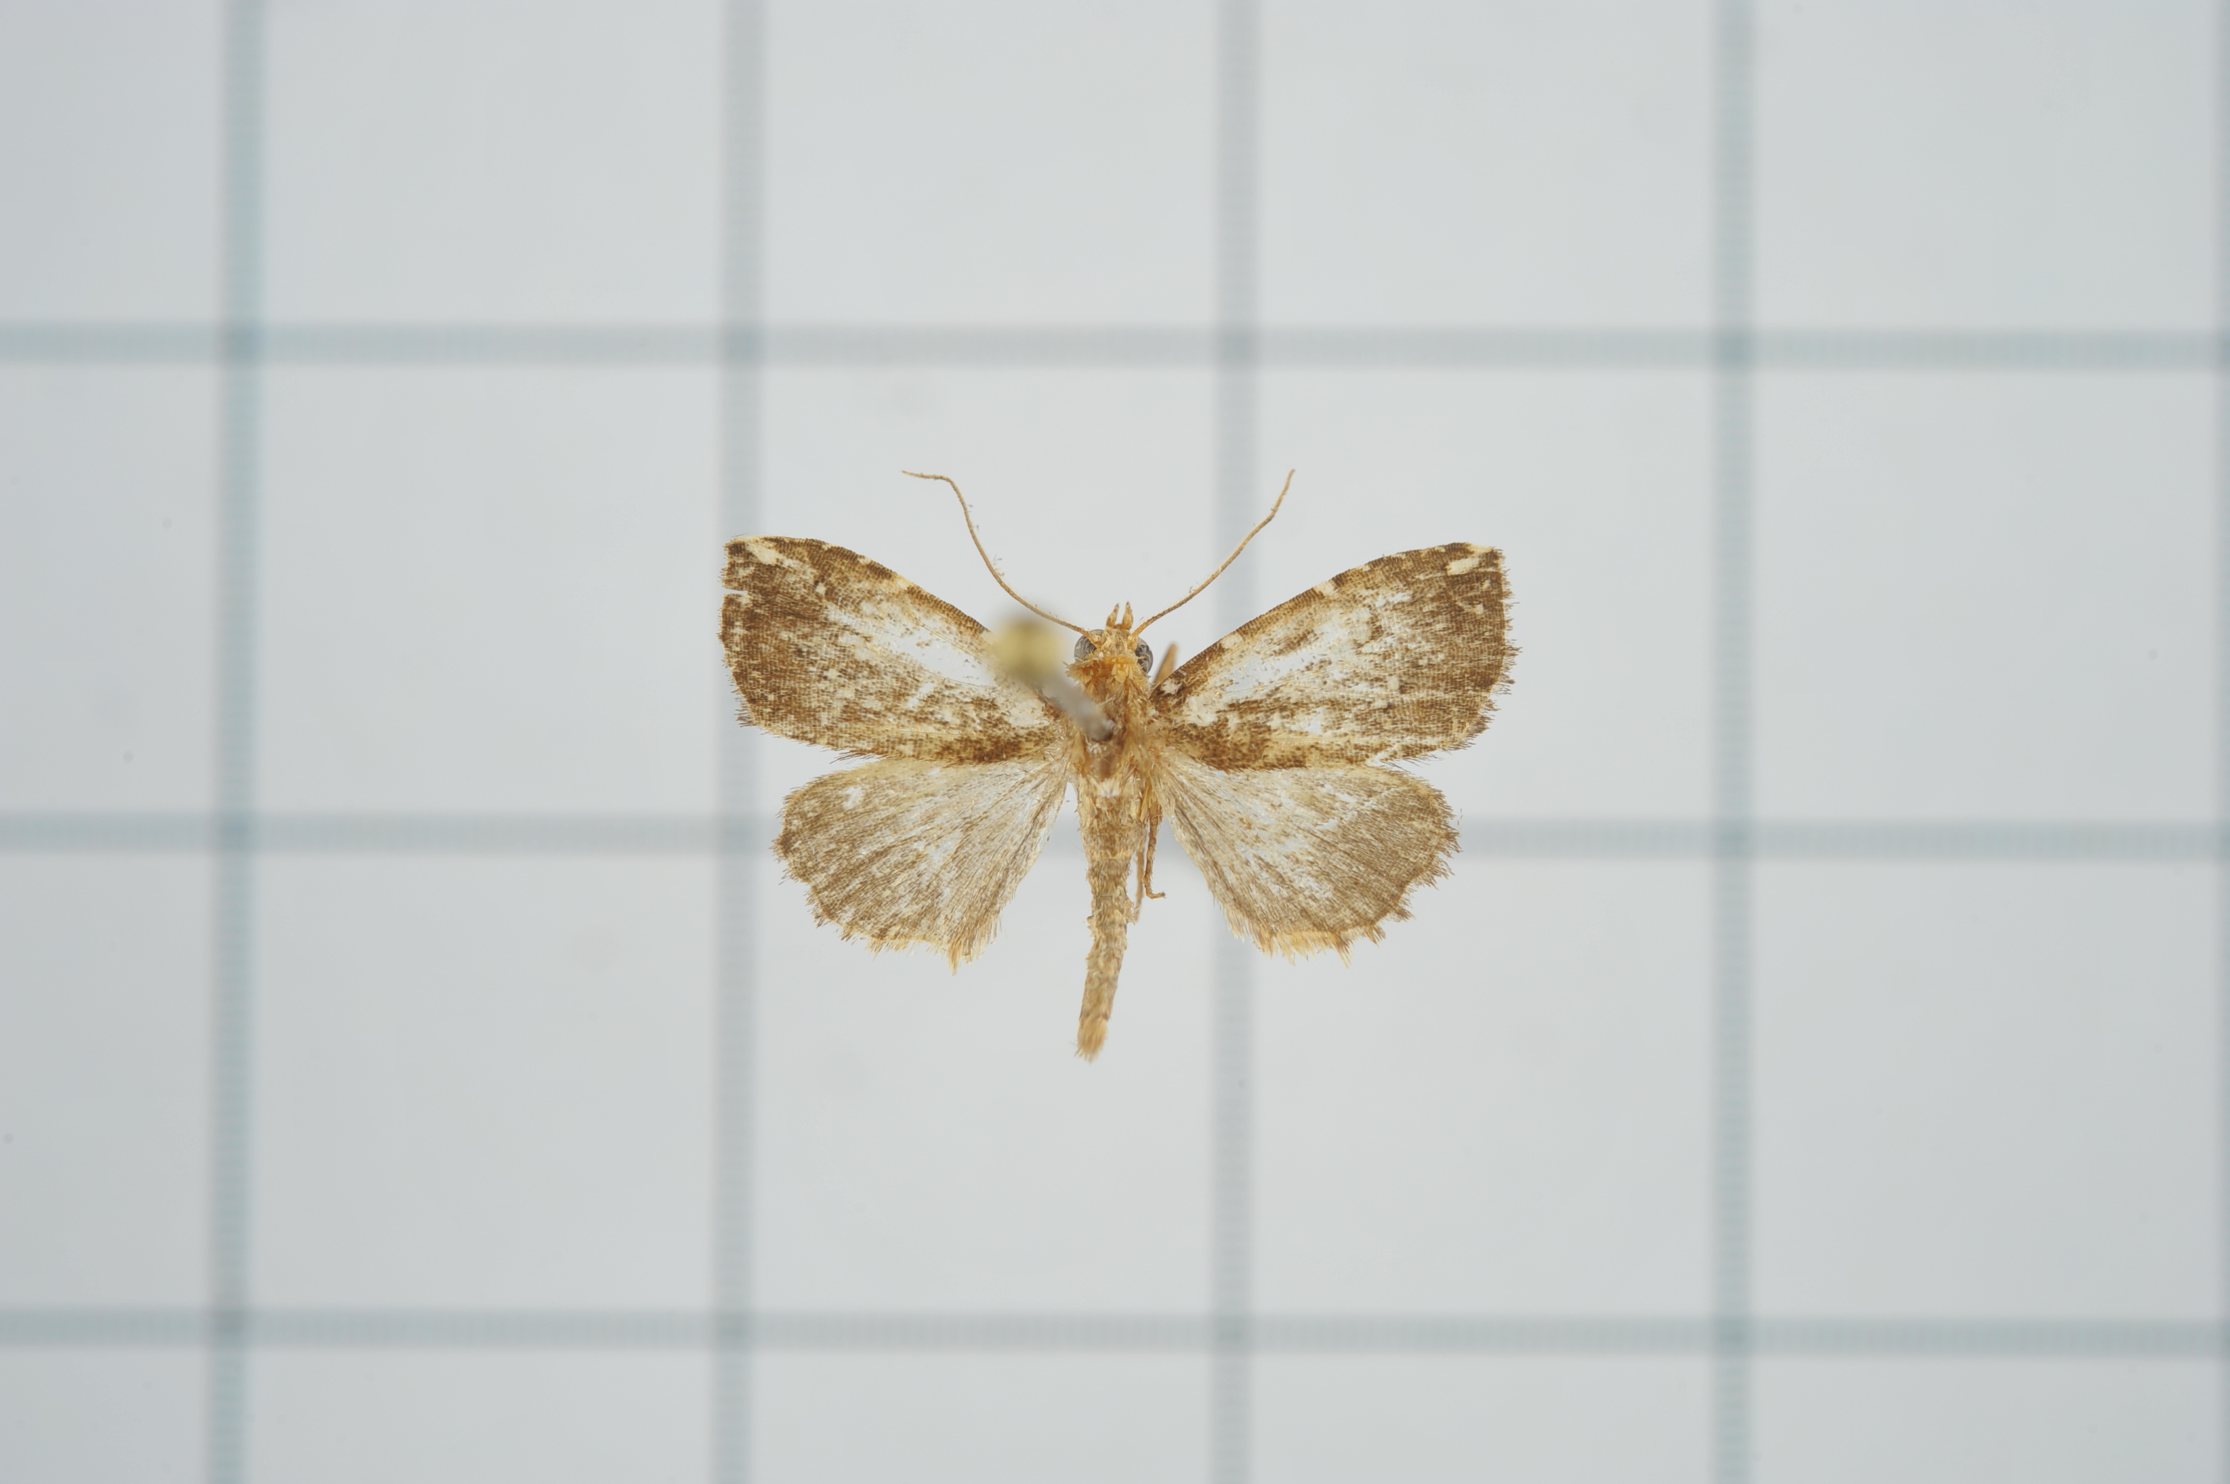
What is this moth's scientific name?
Rivula niveipuncta
